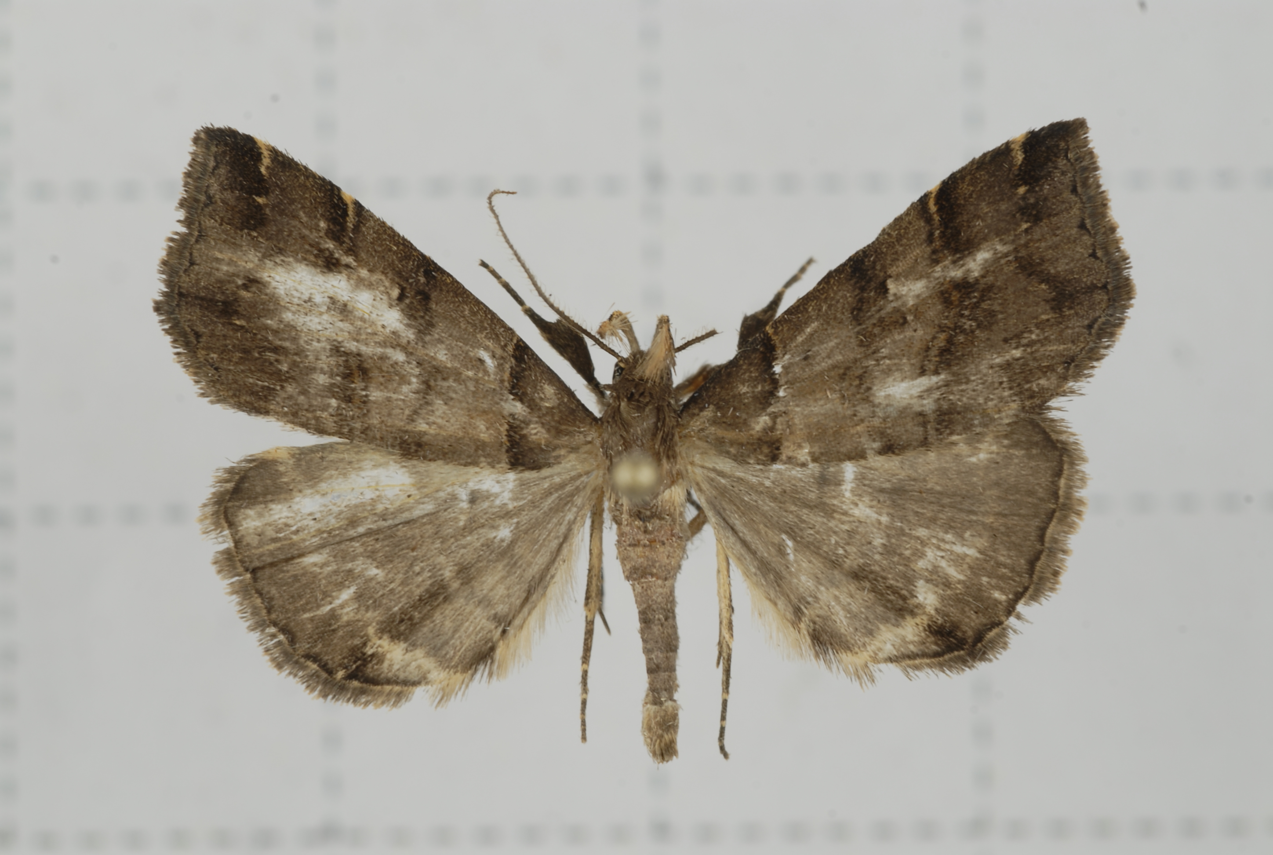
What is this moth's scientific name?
Bertula kosemponica
